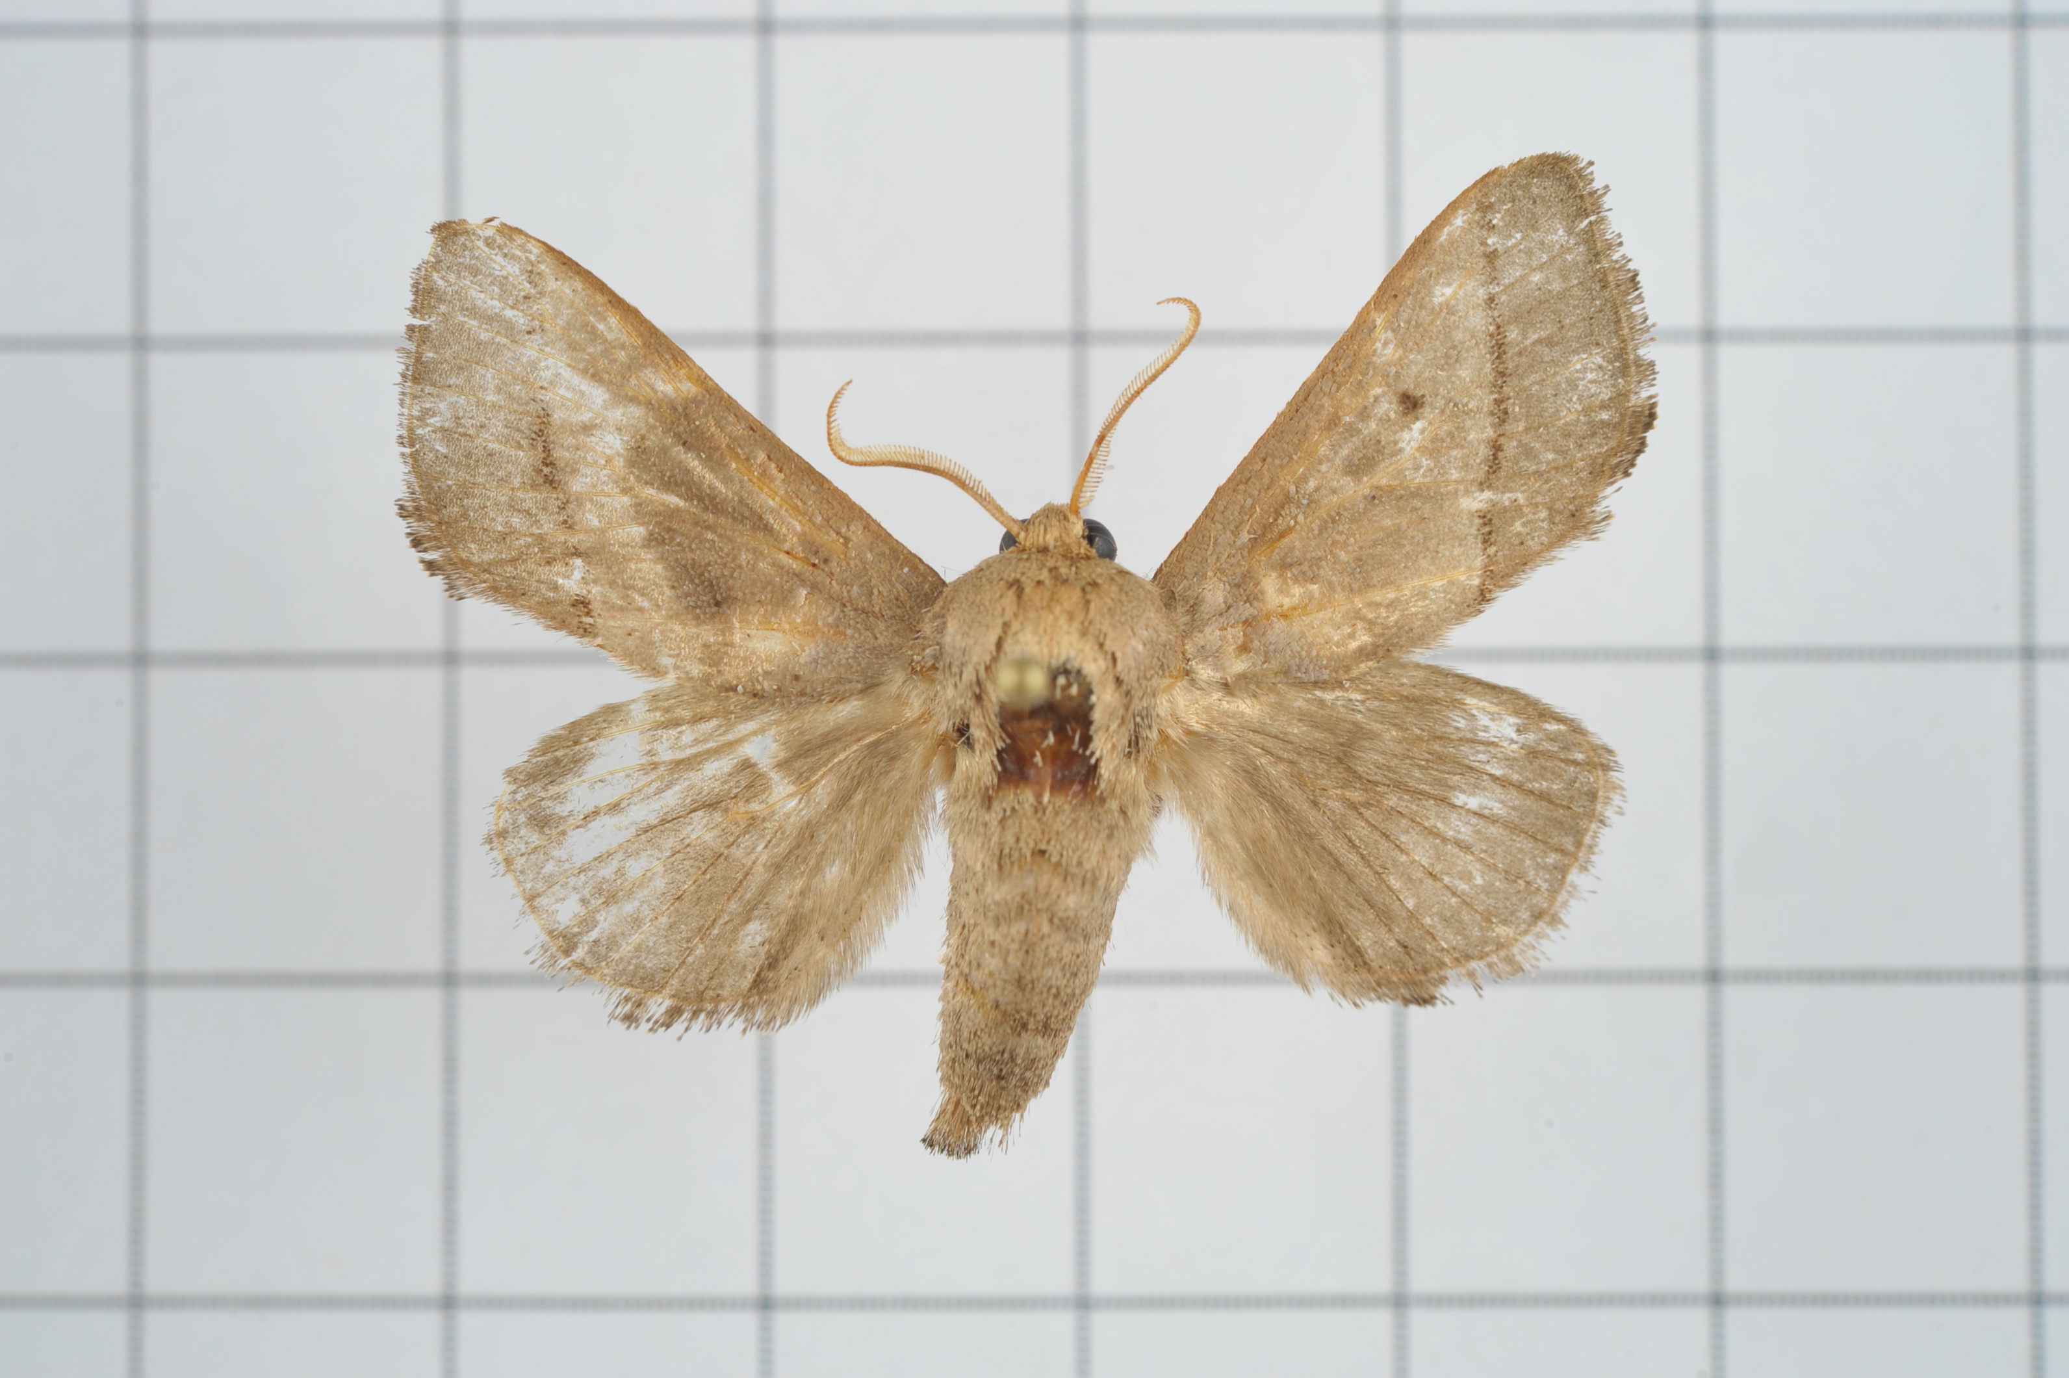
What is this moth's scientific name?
Thosea sinensis
